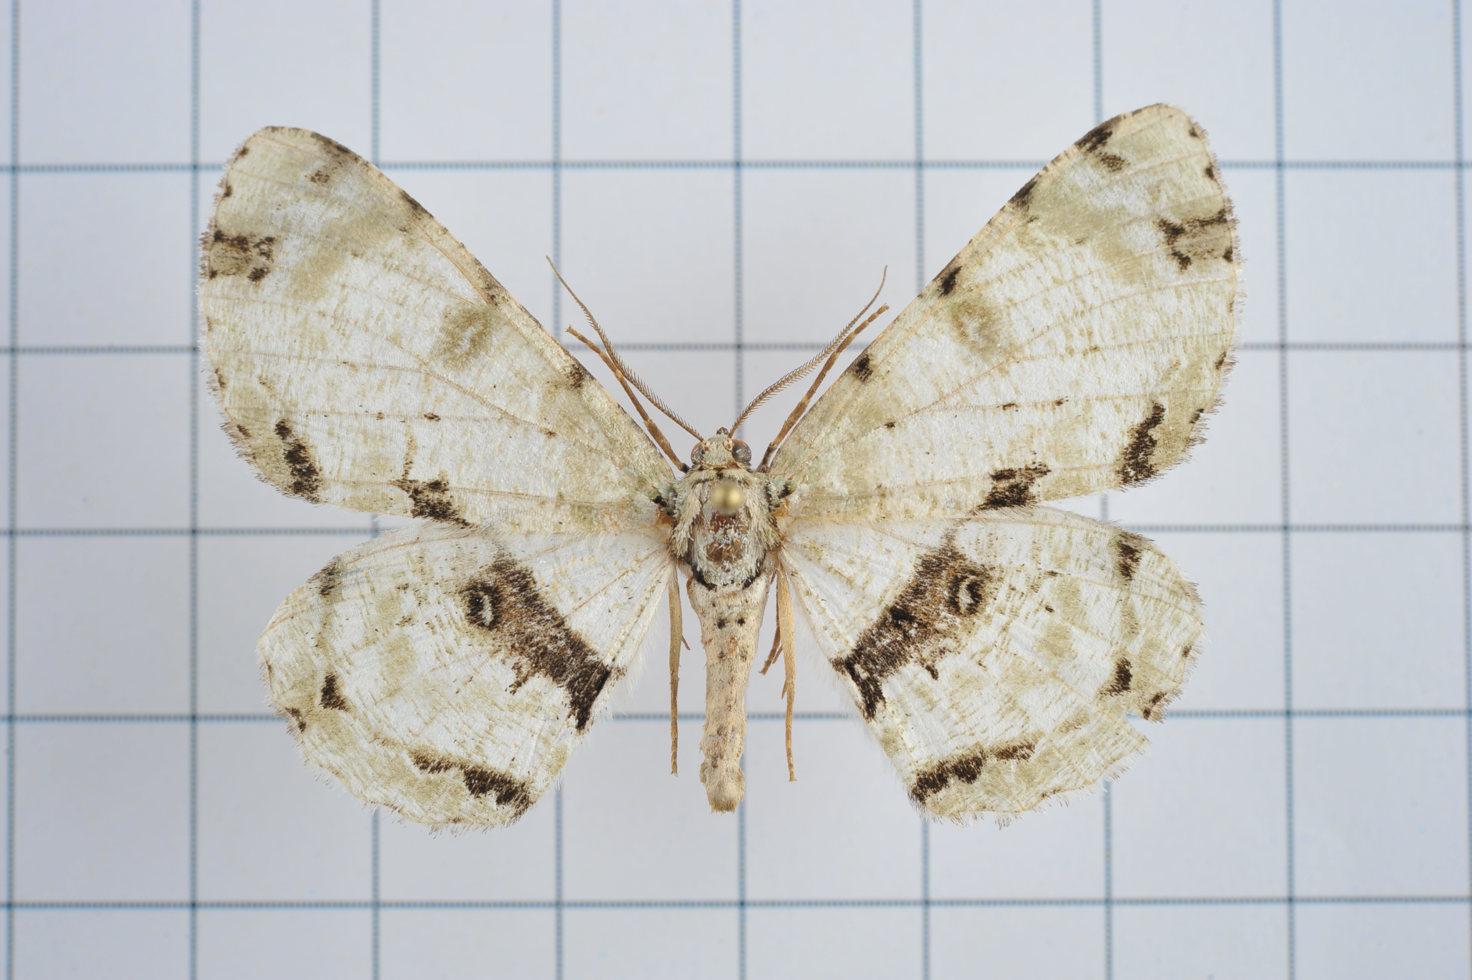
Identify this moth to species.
Ophthalmitis cordularia
